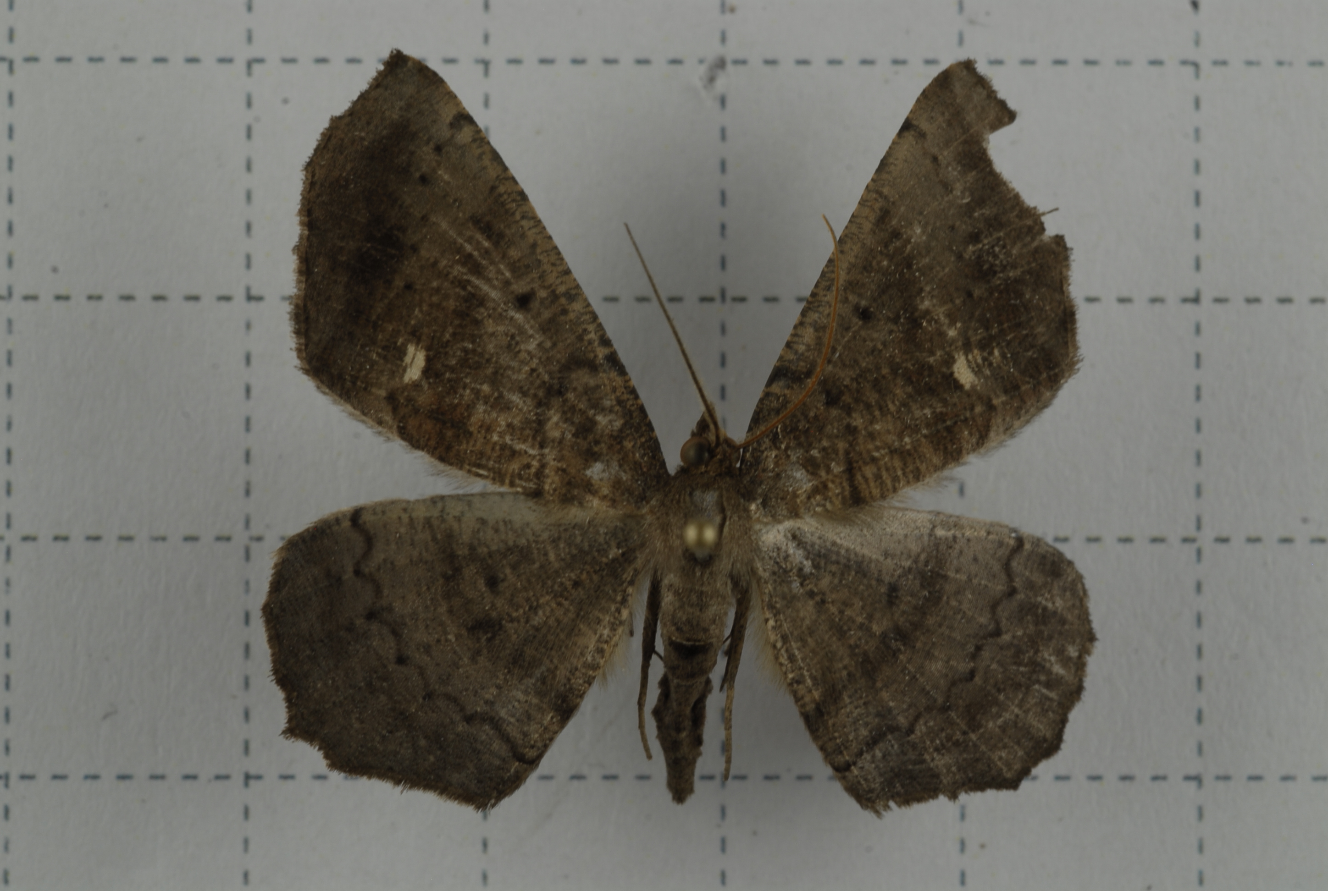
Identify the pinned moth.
Xerodes contiguaria
